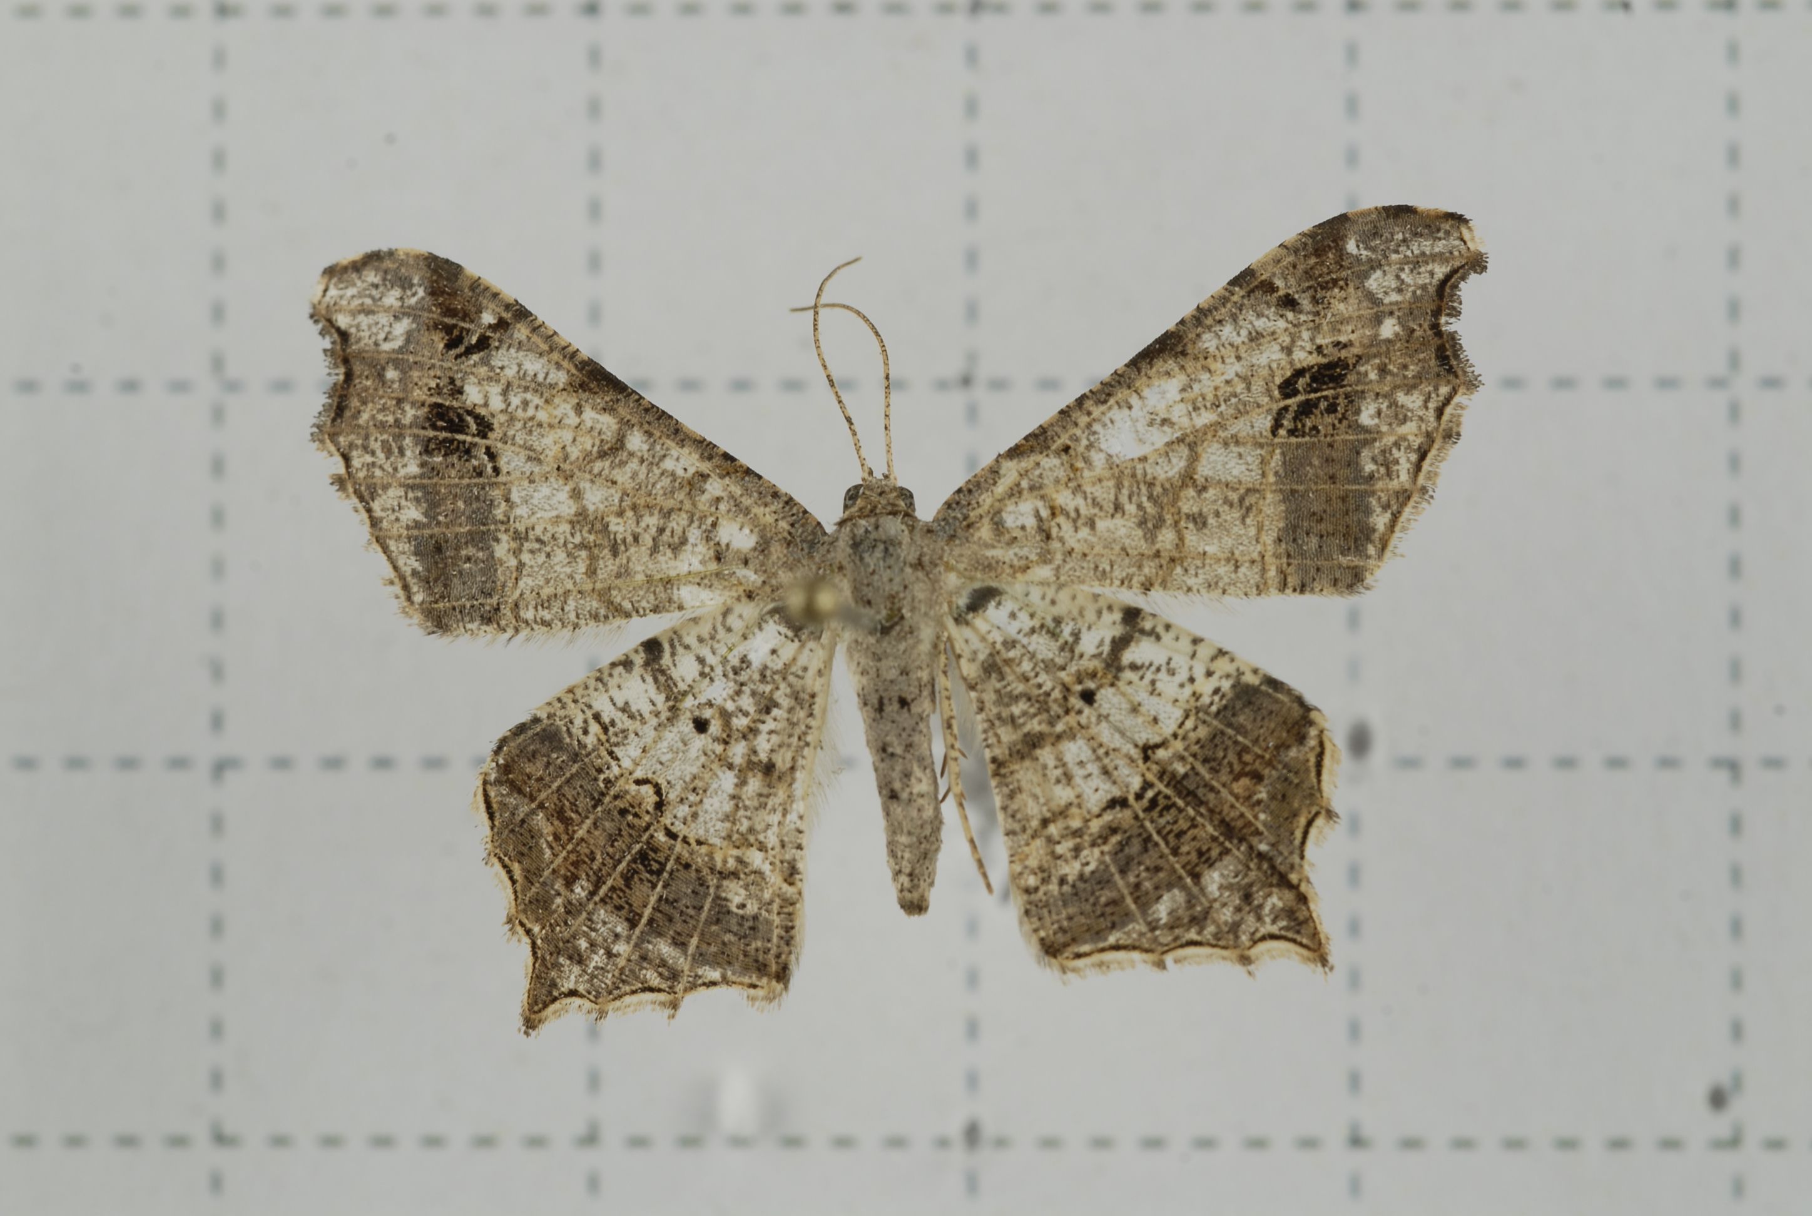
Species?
Chiasmia emersaria
